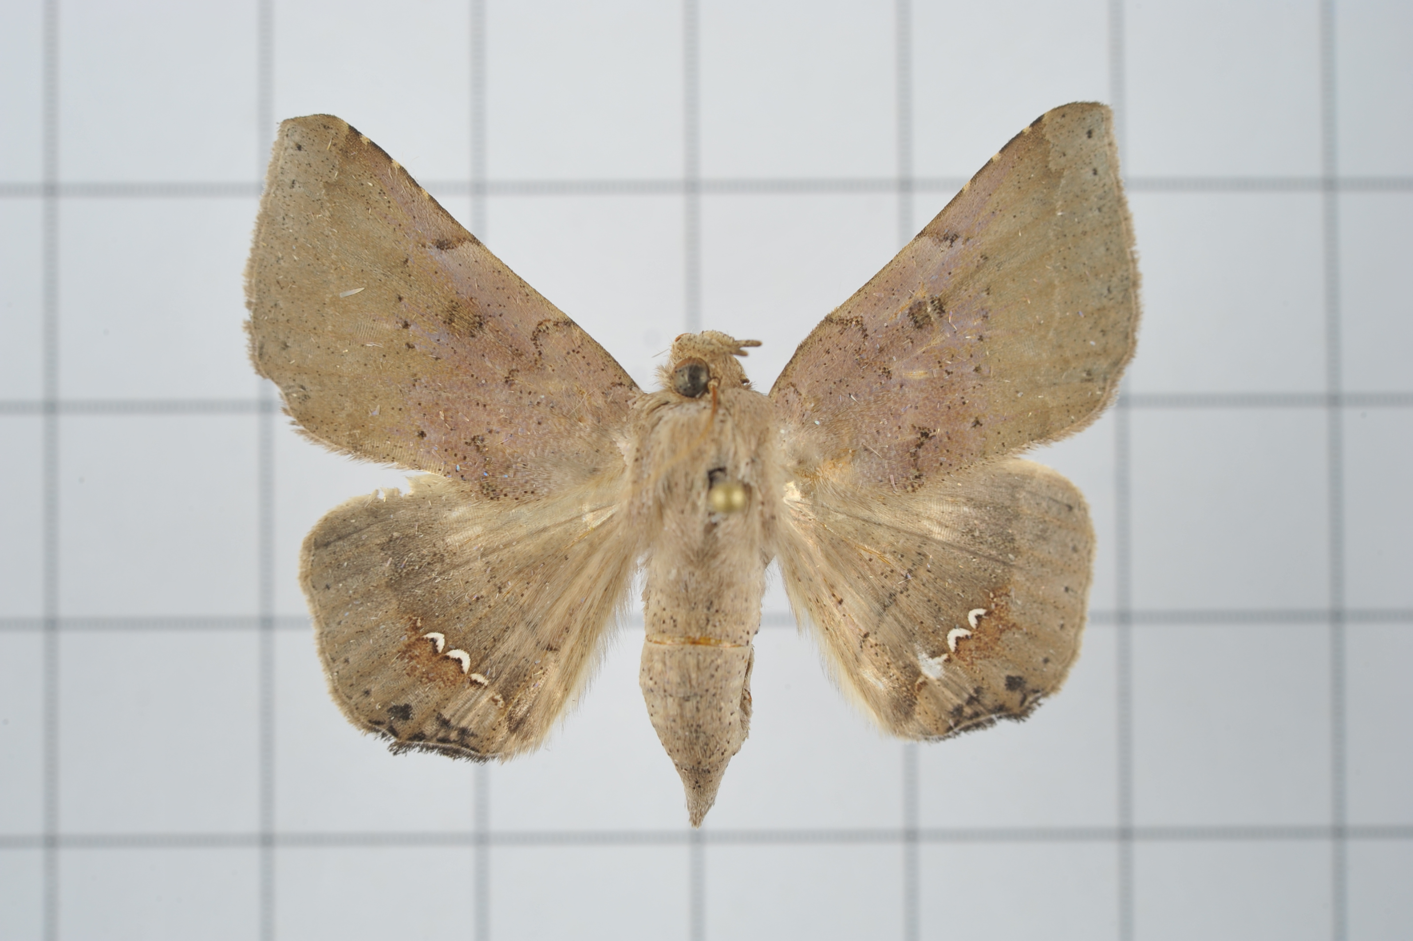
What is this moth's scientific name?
Macaldenia palumba
